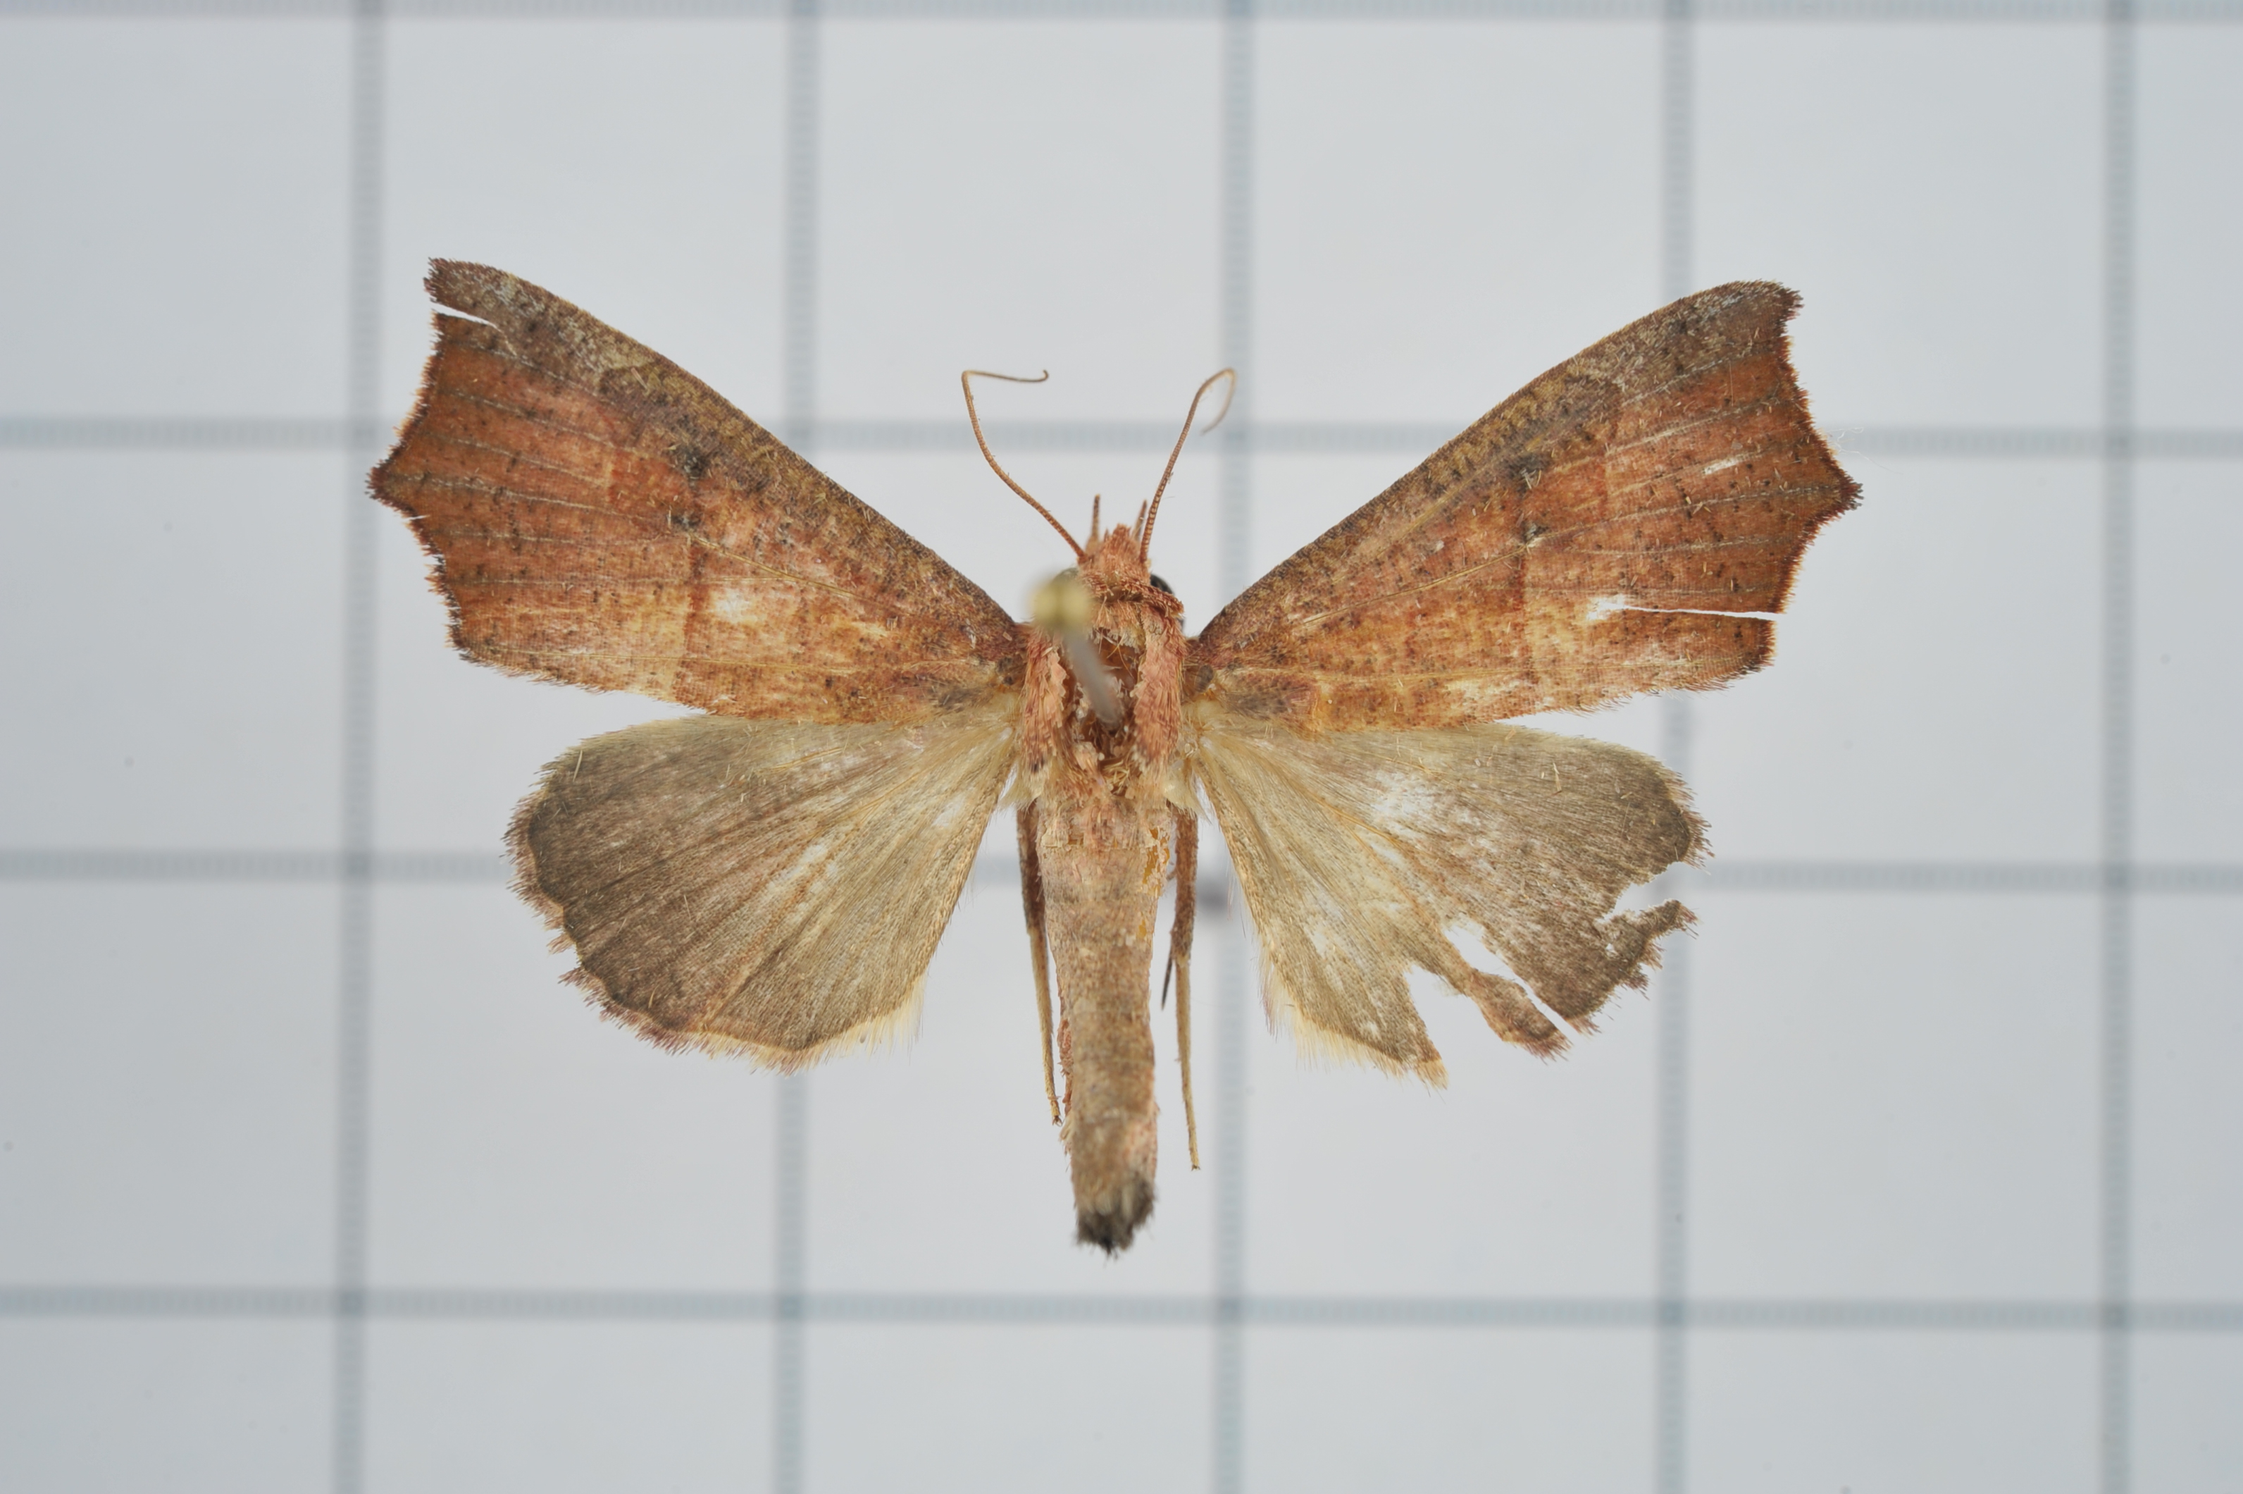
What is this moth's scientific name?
Gonitis mesogona
